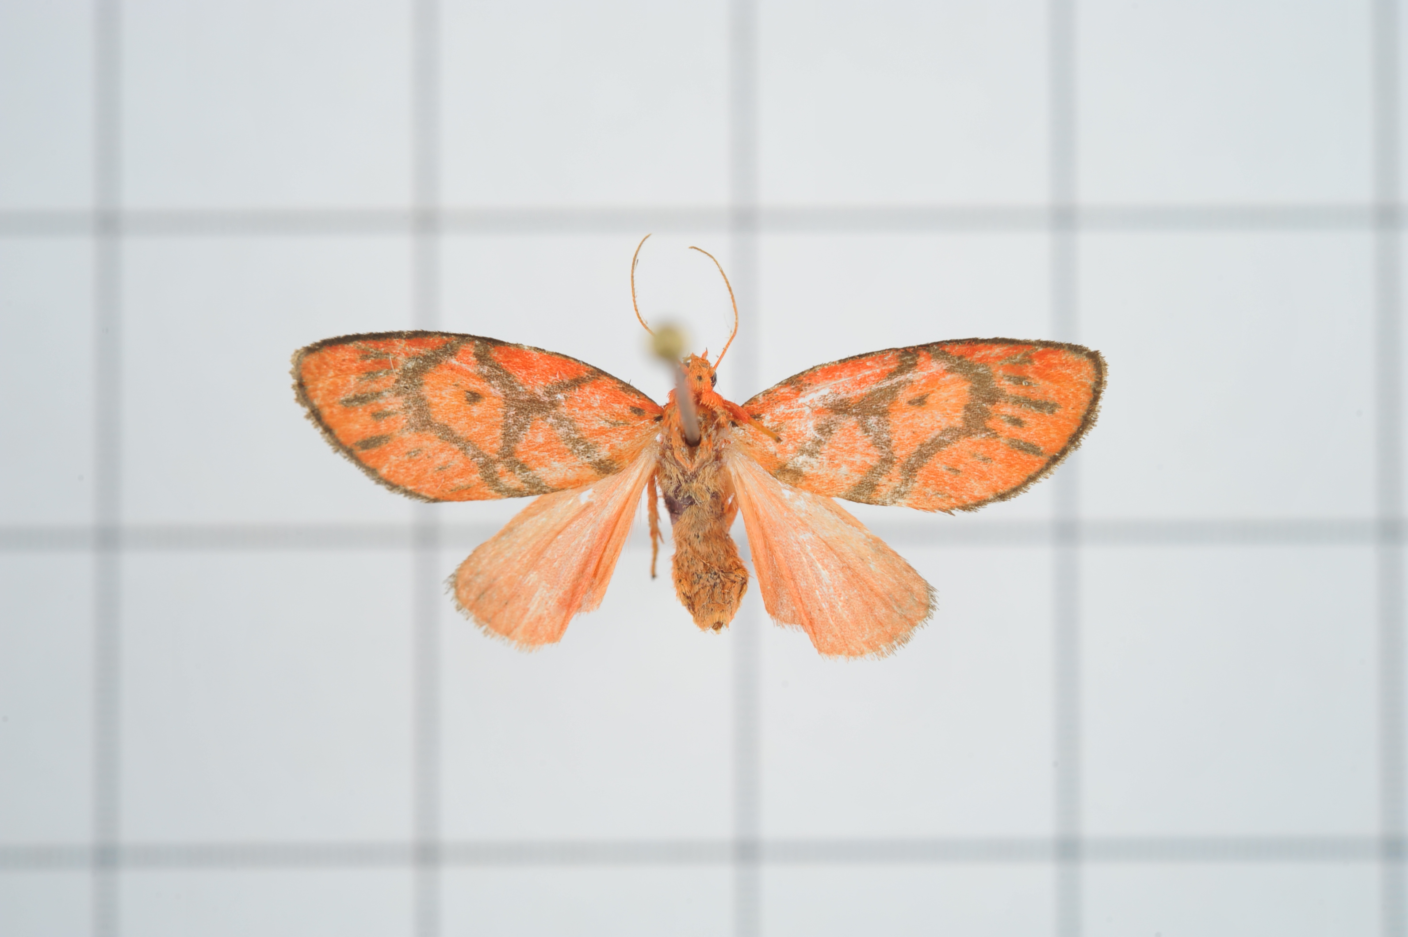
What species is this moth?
Conicornuta convexa
